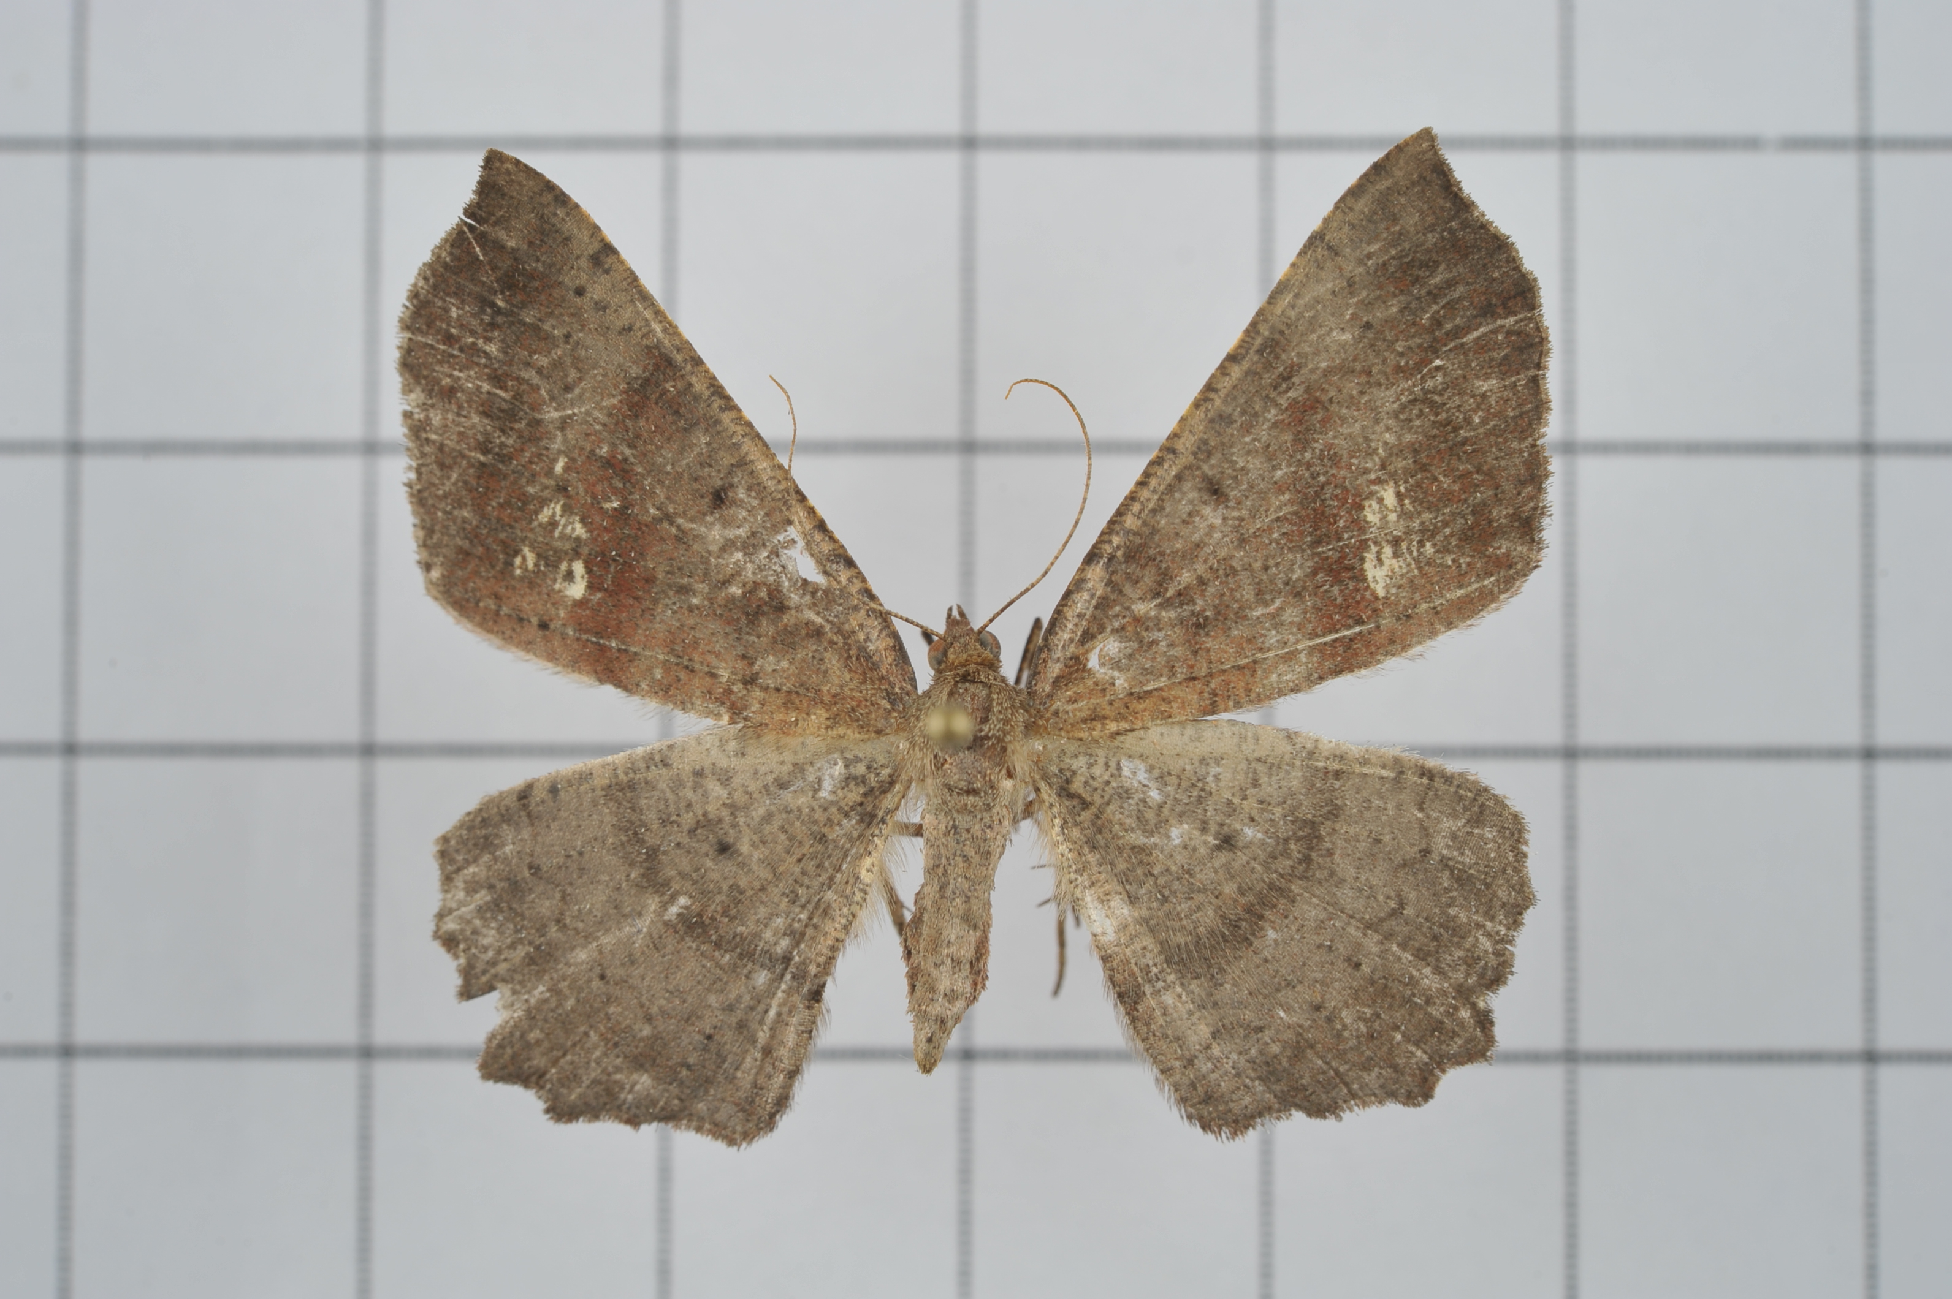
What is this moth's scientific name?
Xerodes contiguaria
